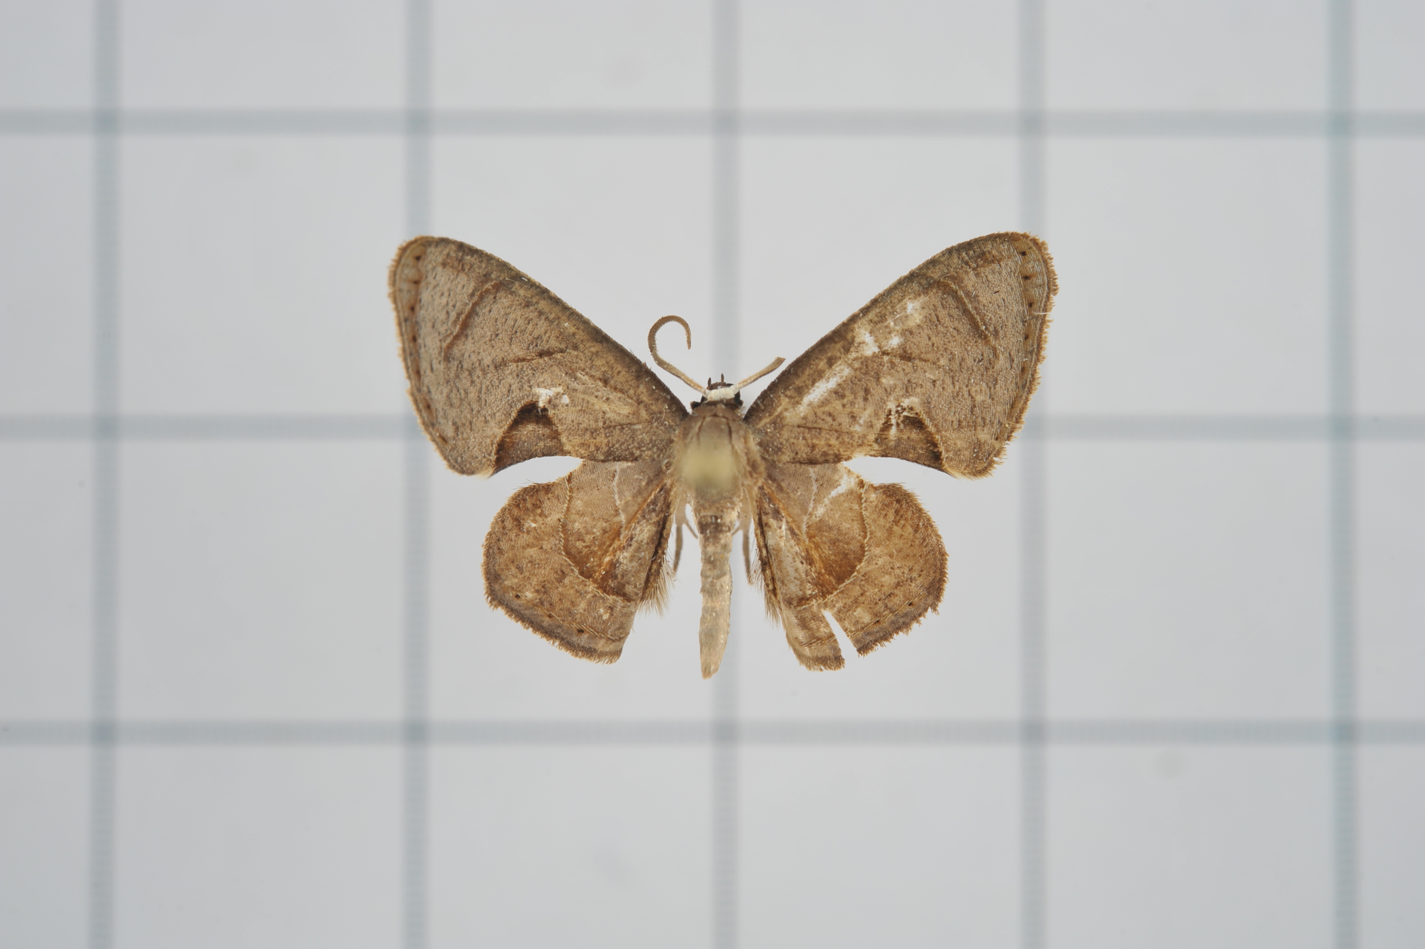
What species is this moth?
Phazaca kosemponicola
